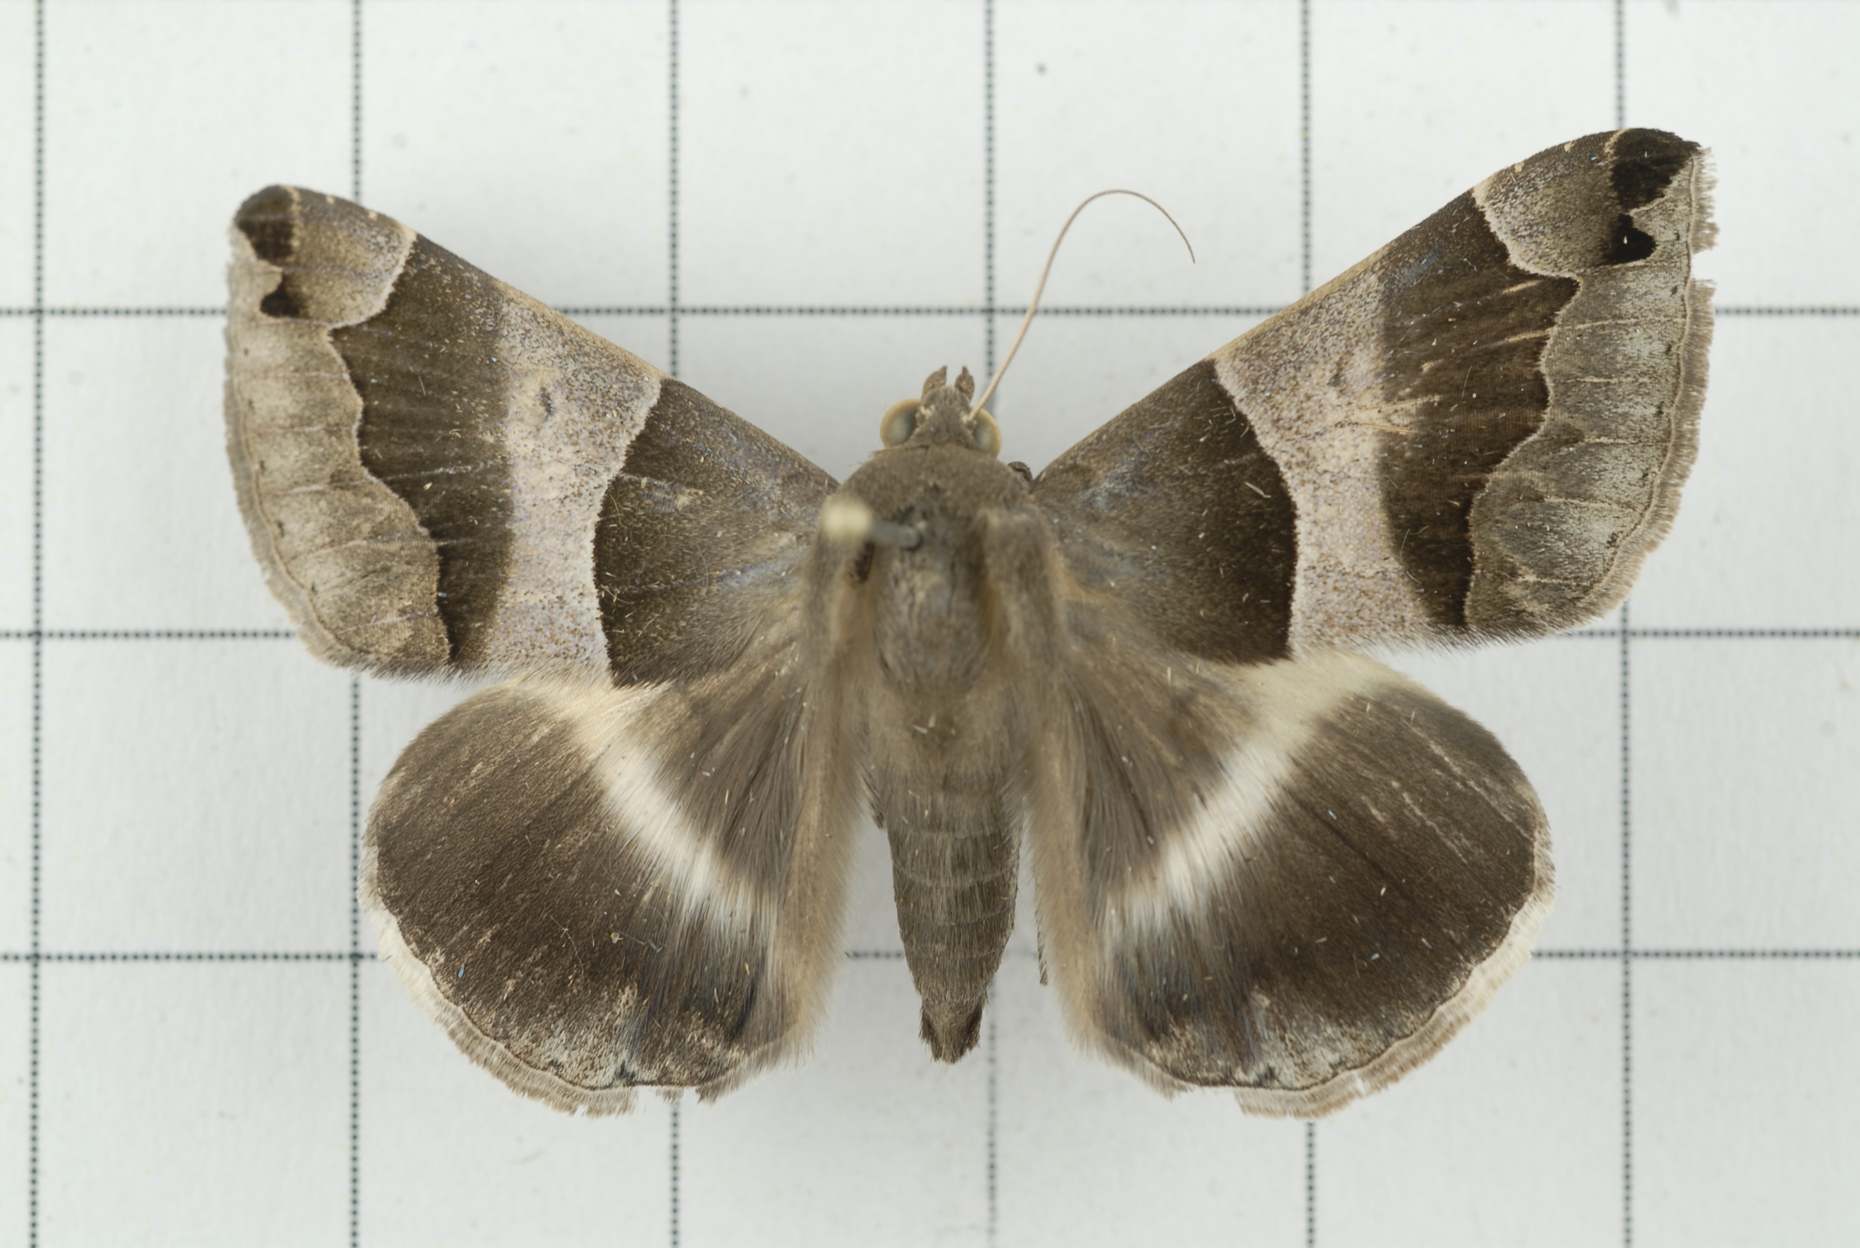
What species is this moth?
Parallelia stuposa
